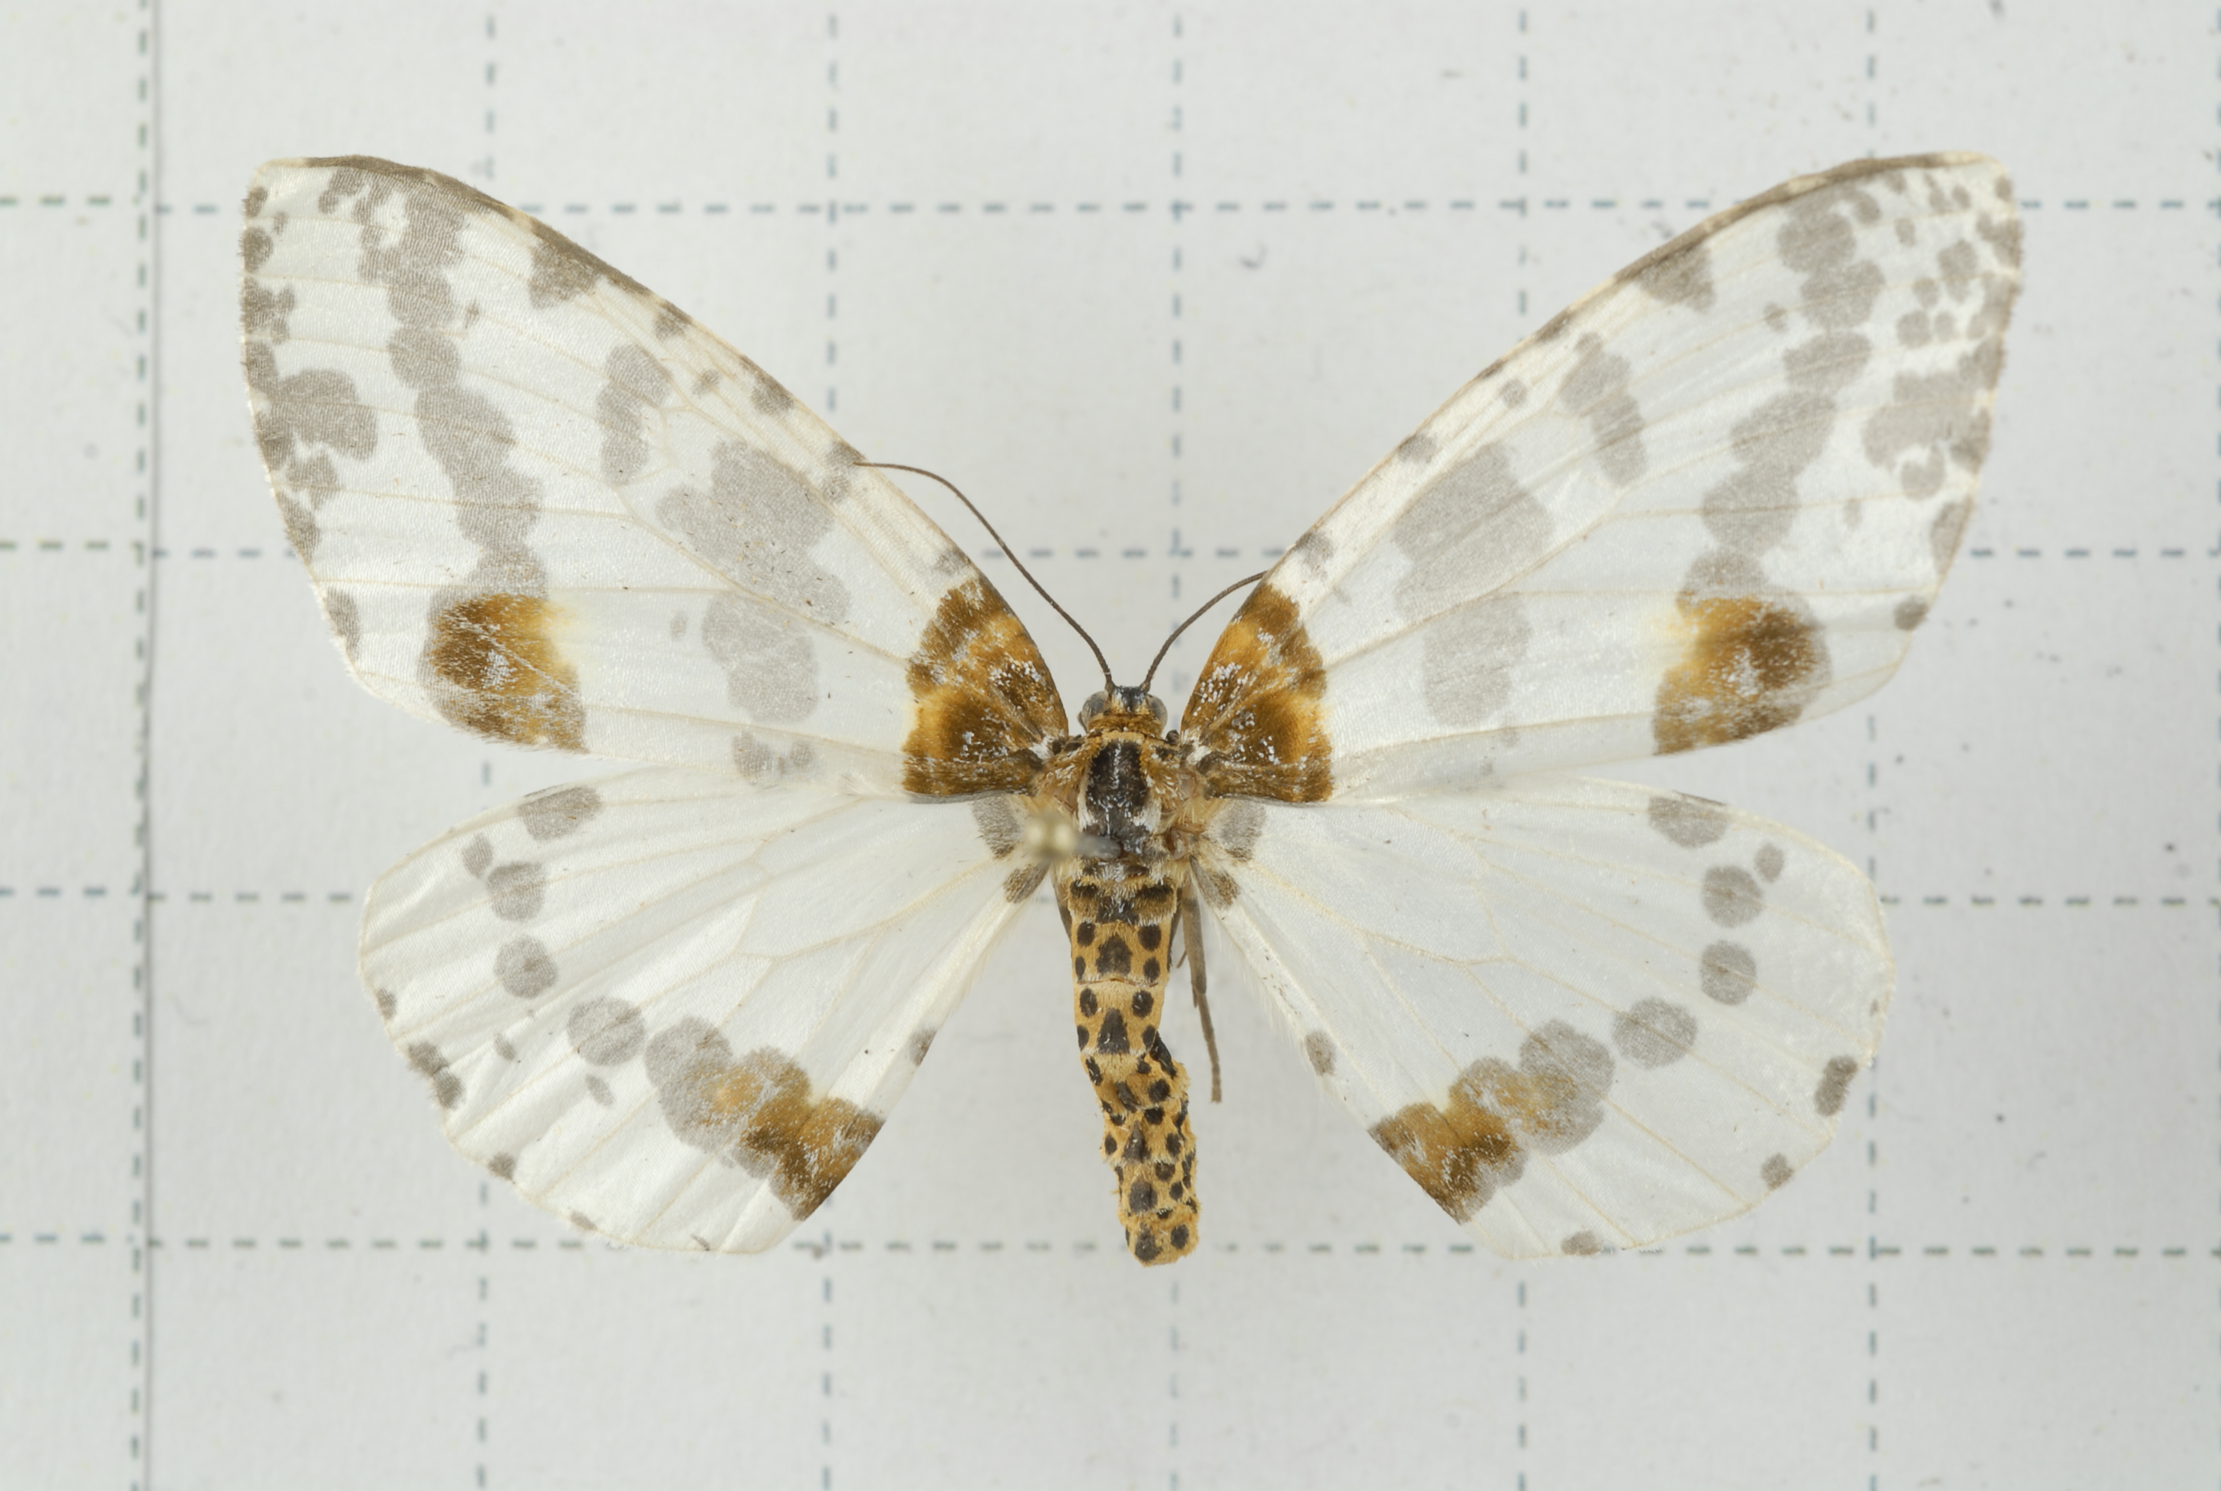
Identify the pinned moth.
Abraxas adilluminata
